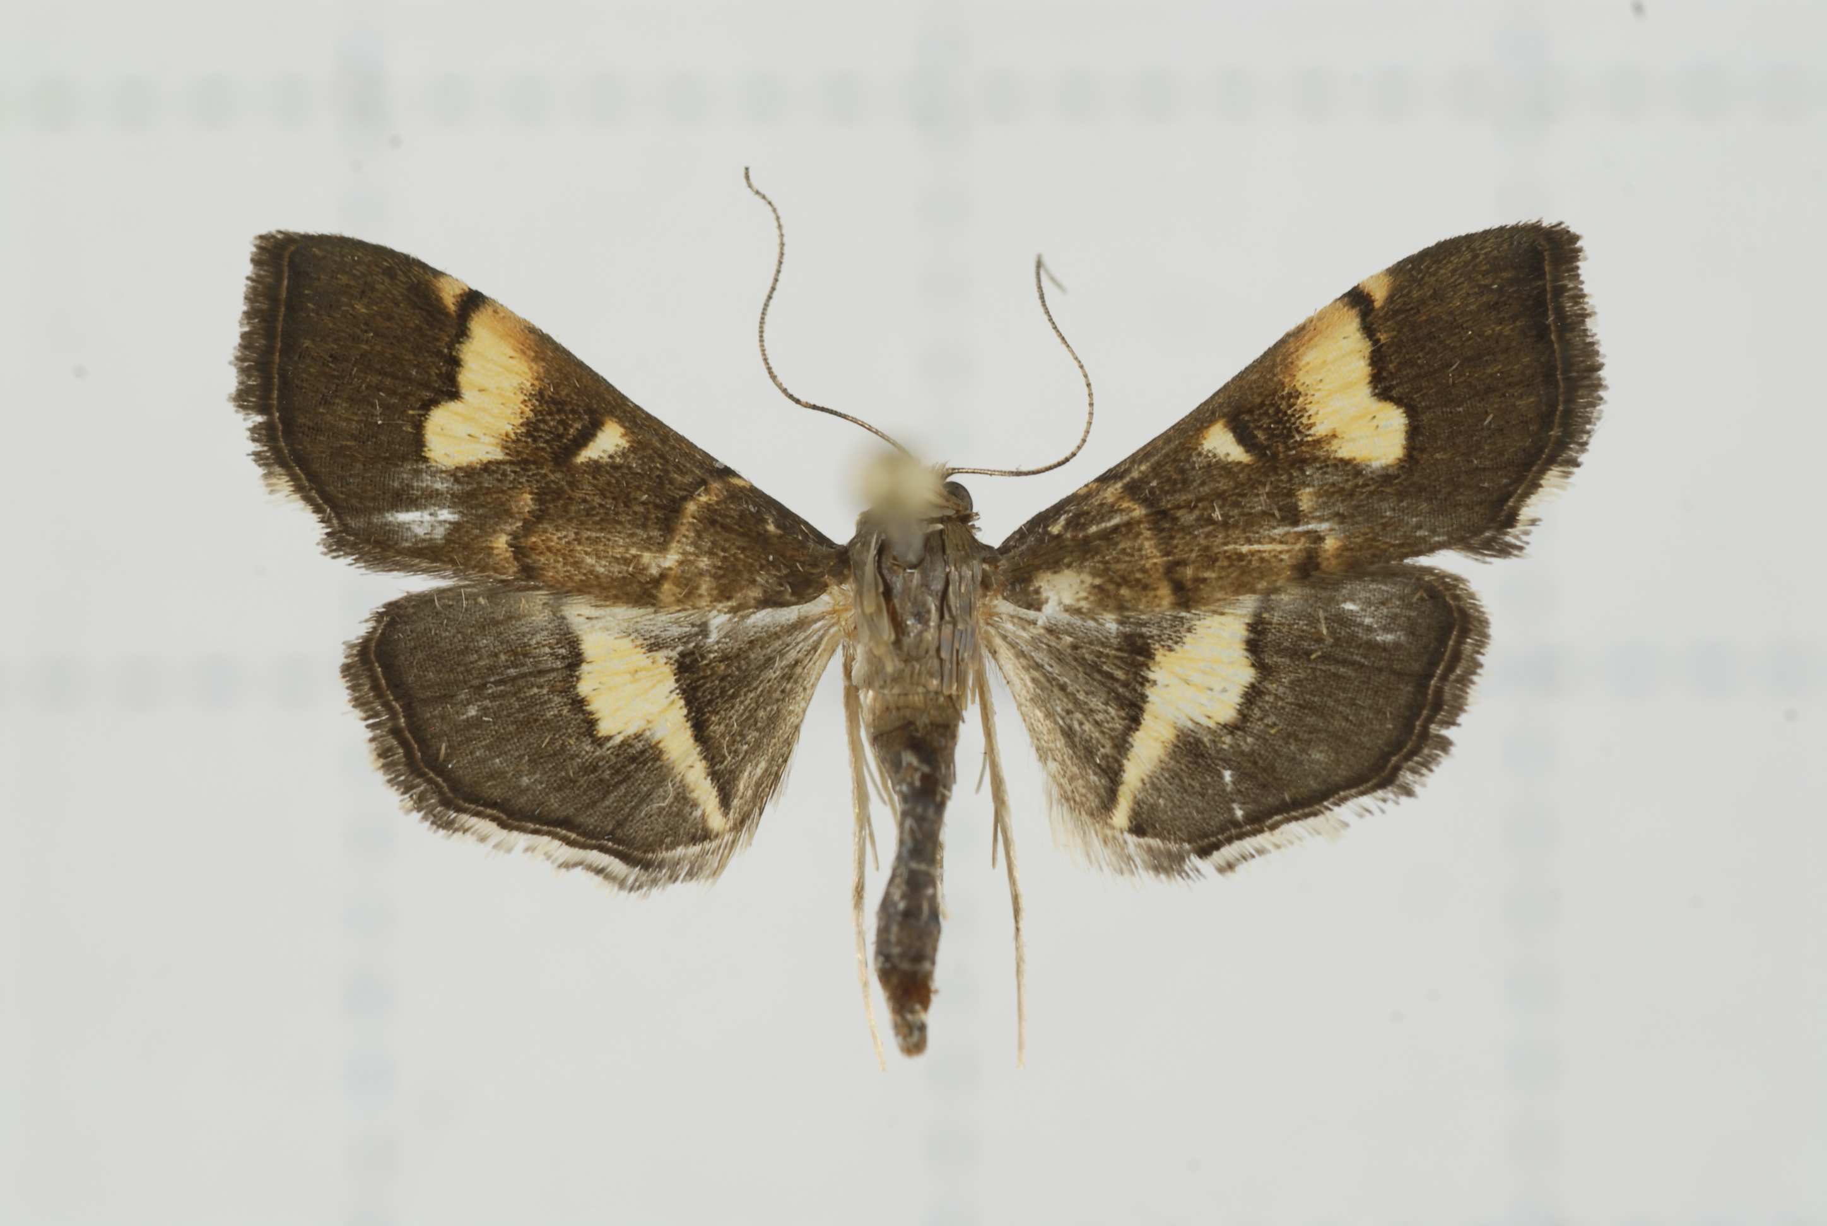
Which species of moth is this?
Syngamia falsidicalis
